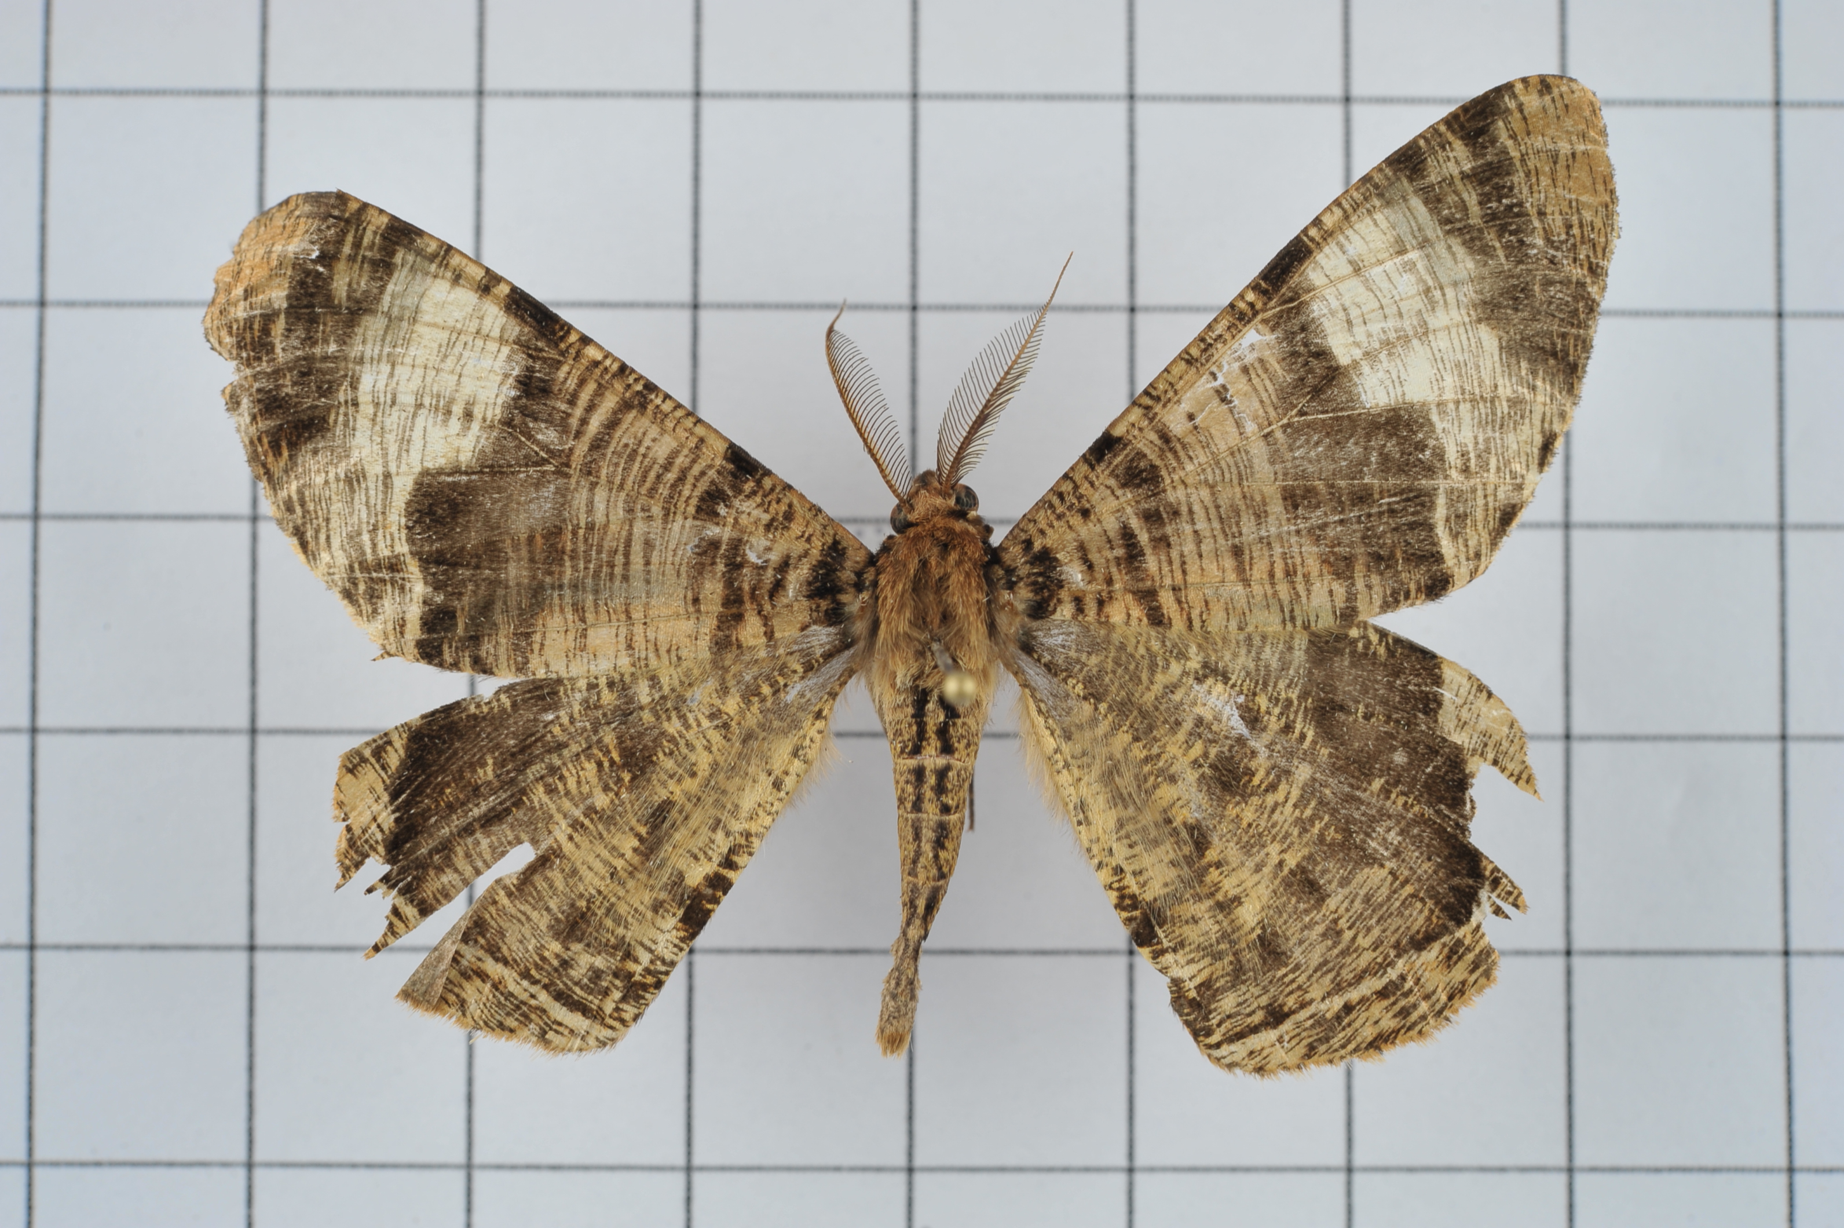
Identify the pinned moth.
Xandrames latiferaria curvistriga
